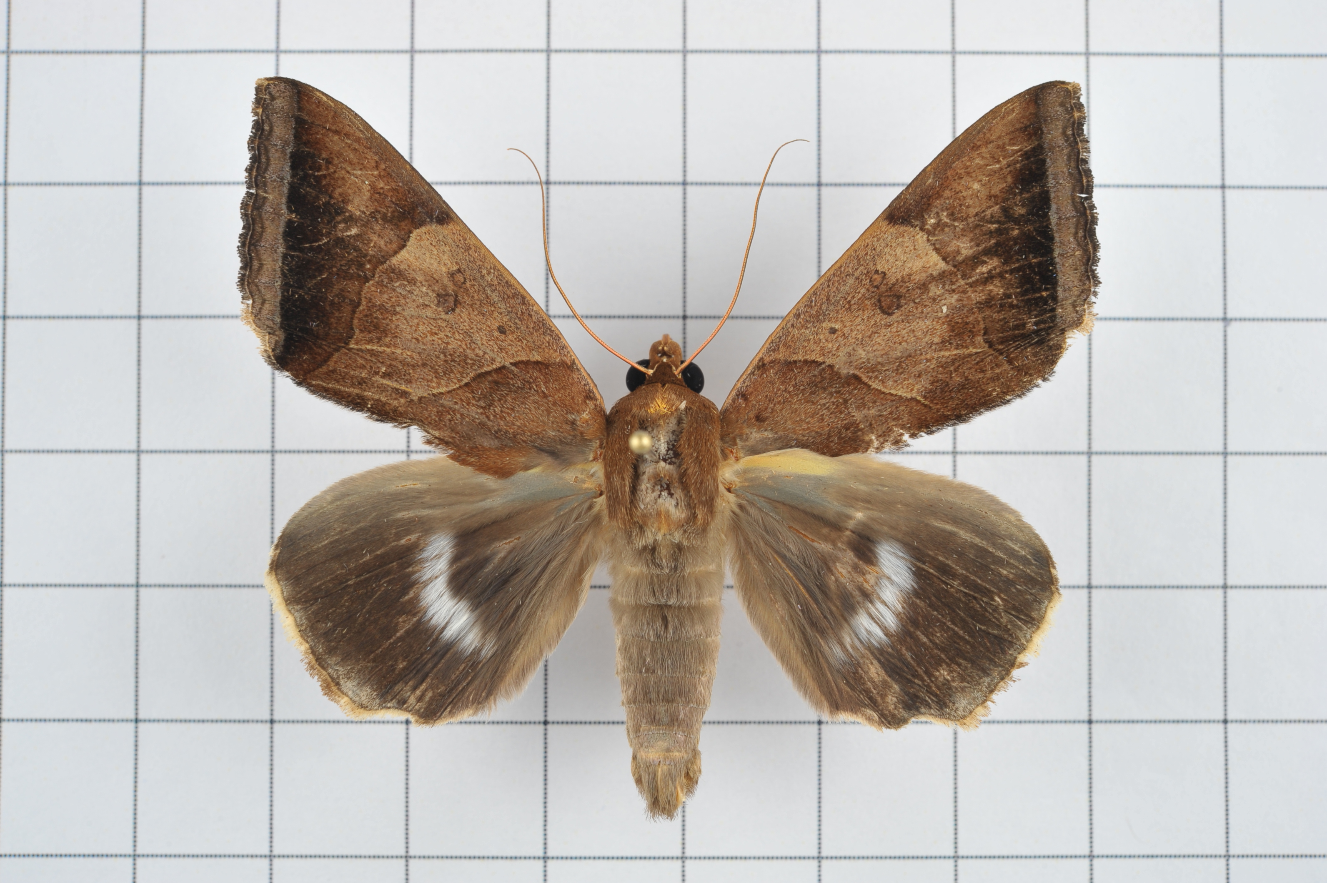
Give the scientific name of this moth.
Artena dotata
